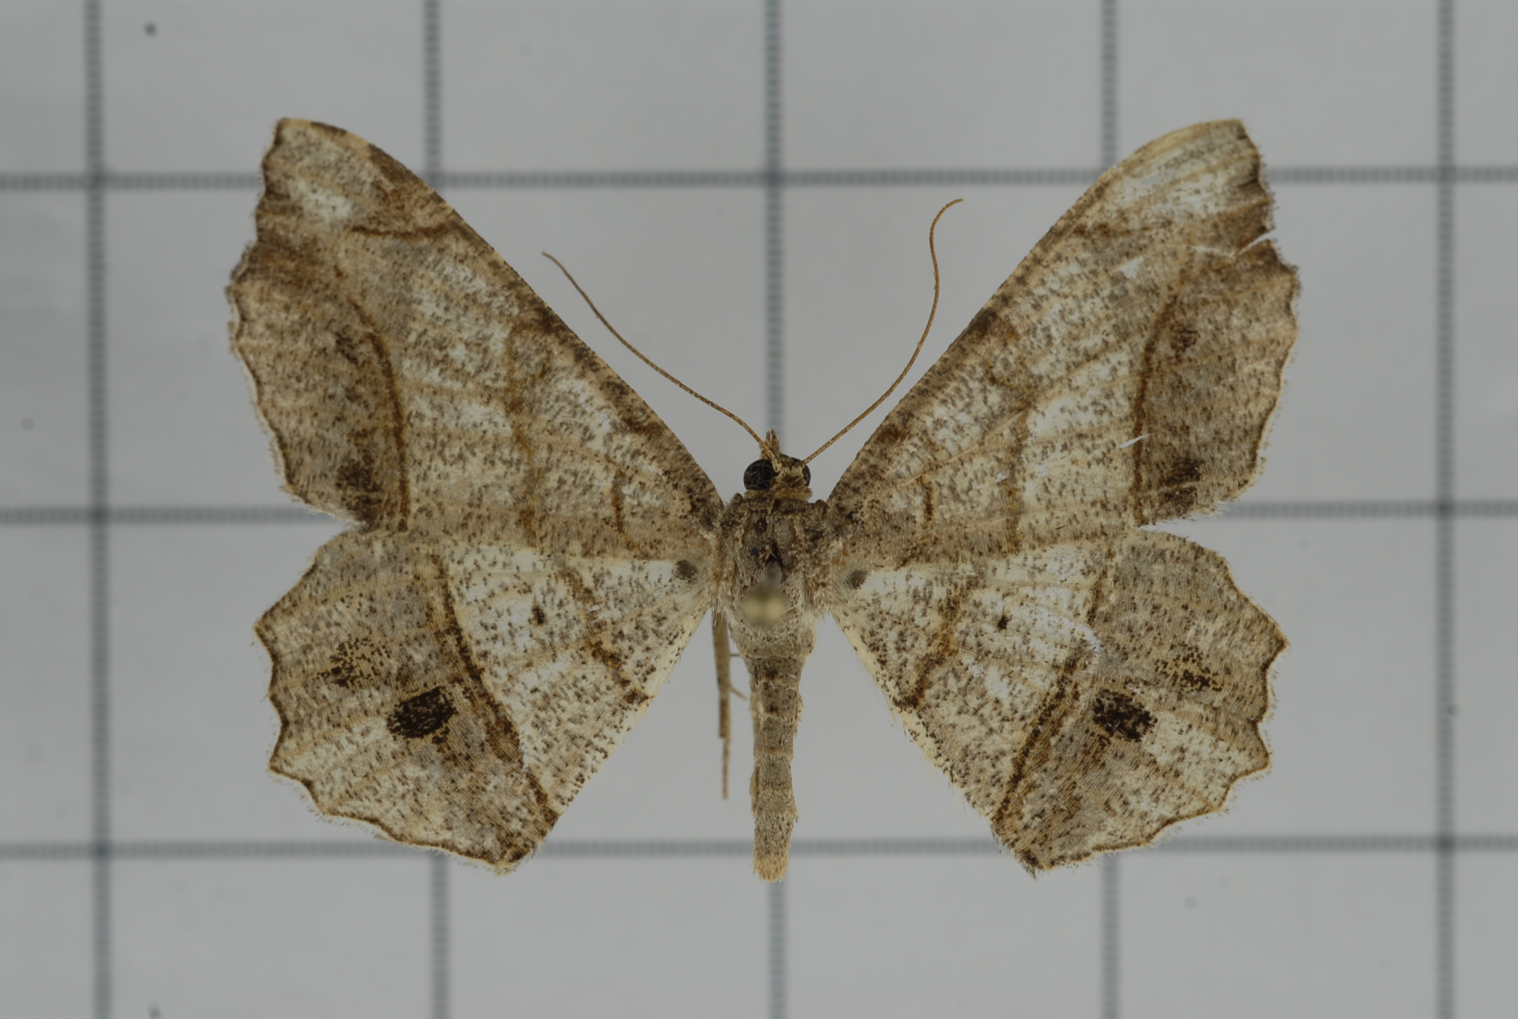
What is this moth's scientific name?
Chiasmia intermediaria
